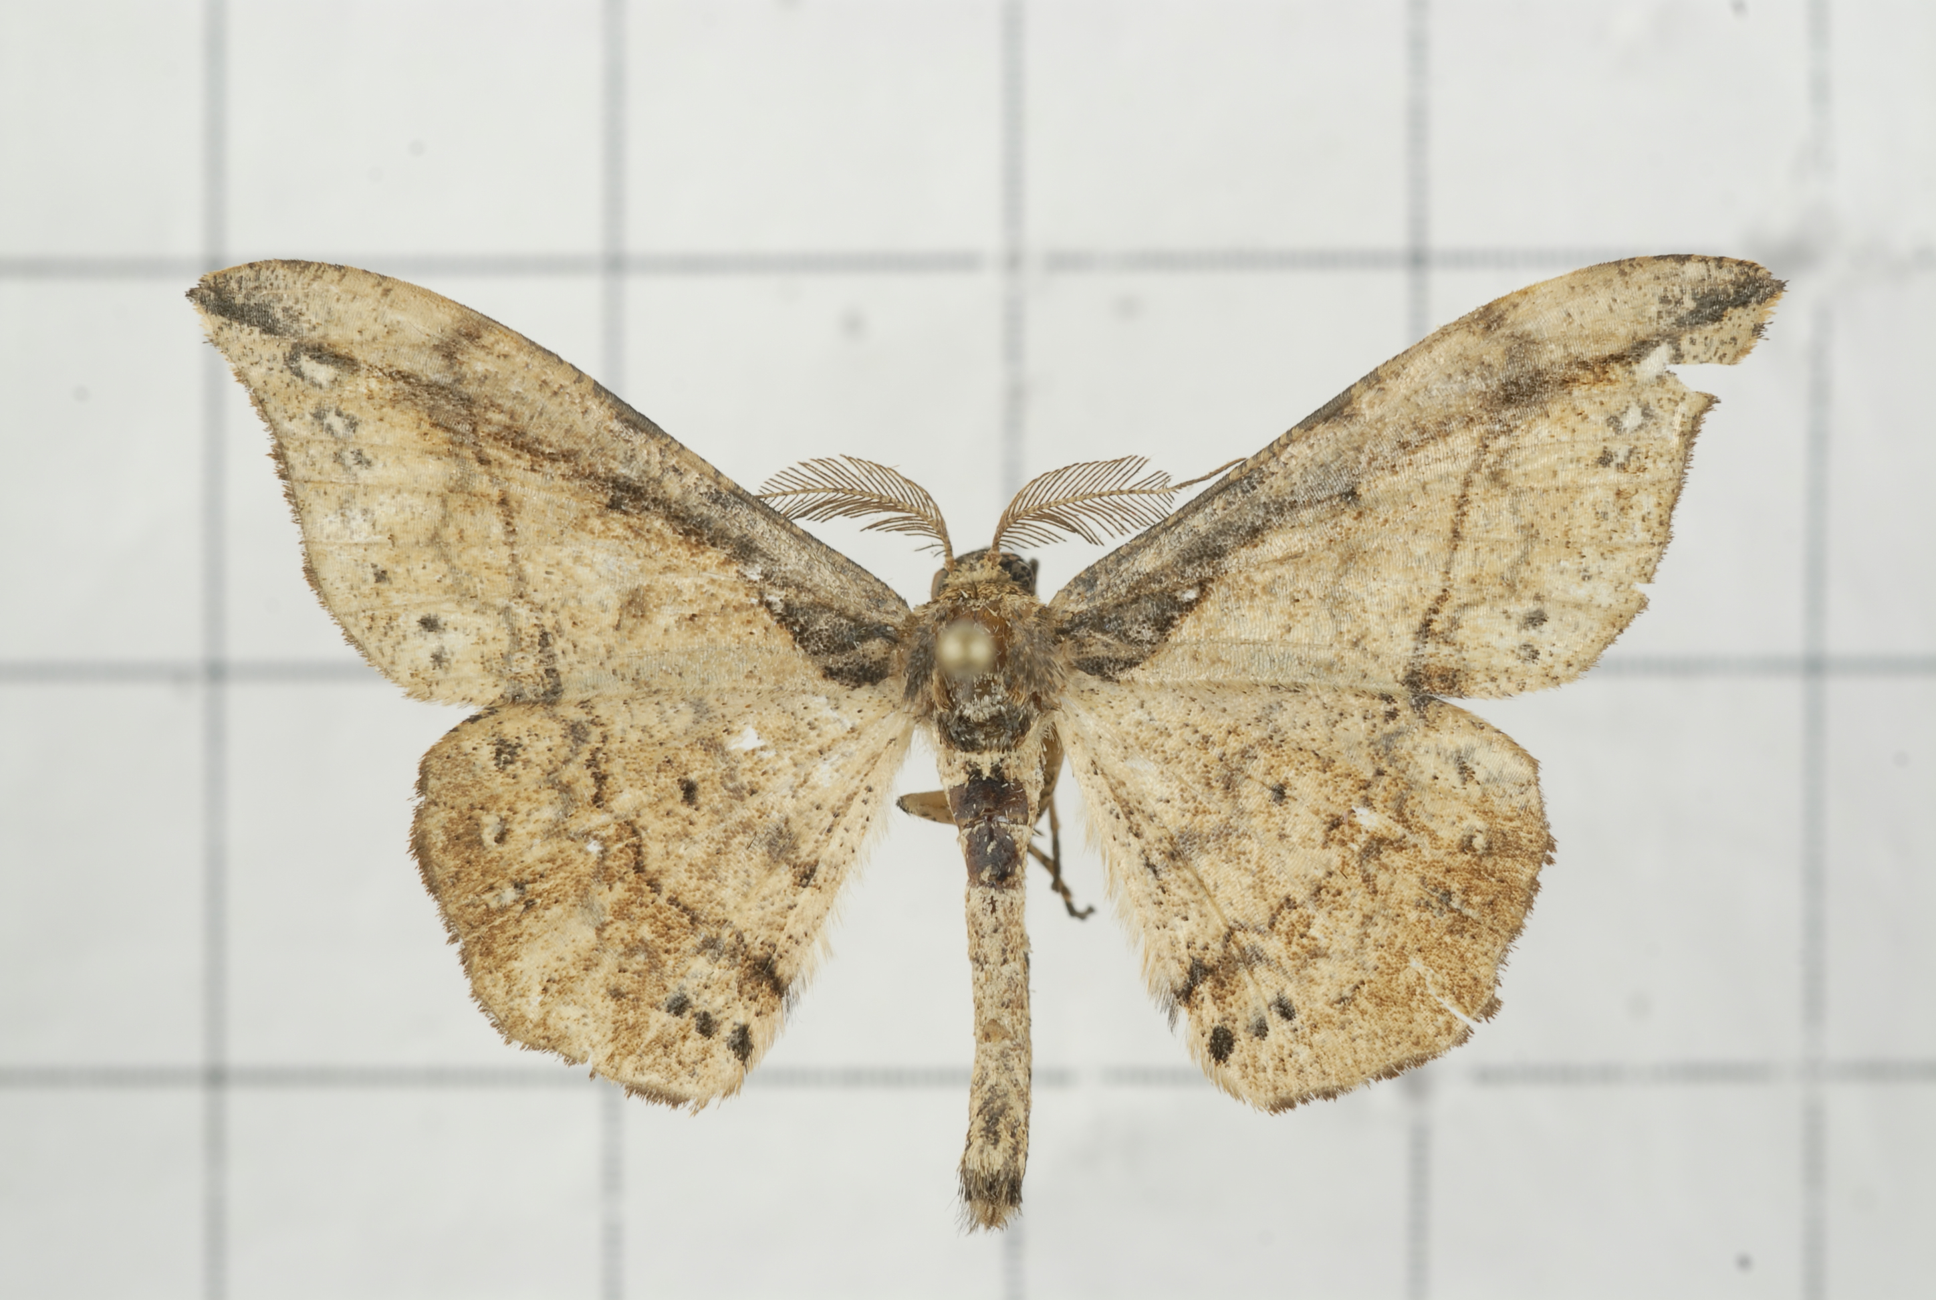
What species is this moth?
Hyposidra infixaria
